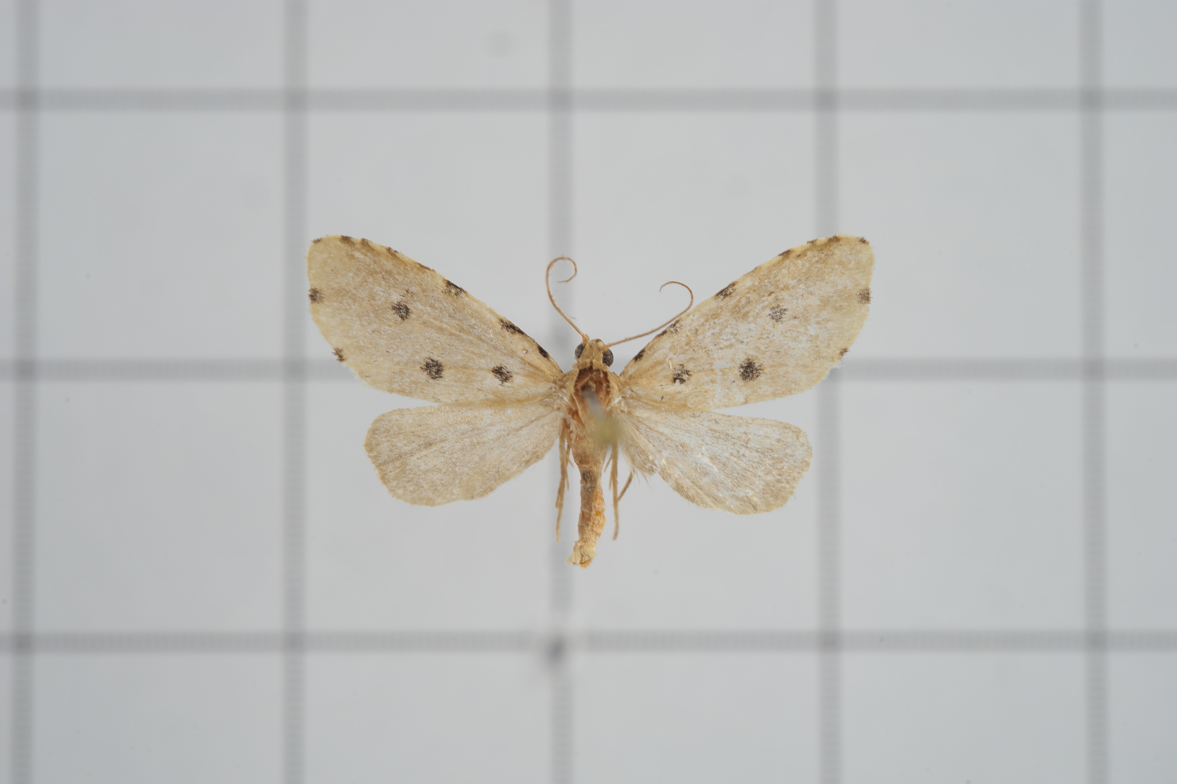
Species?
Metaemene atrigutta
